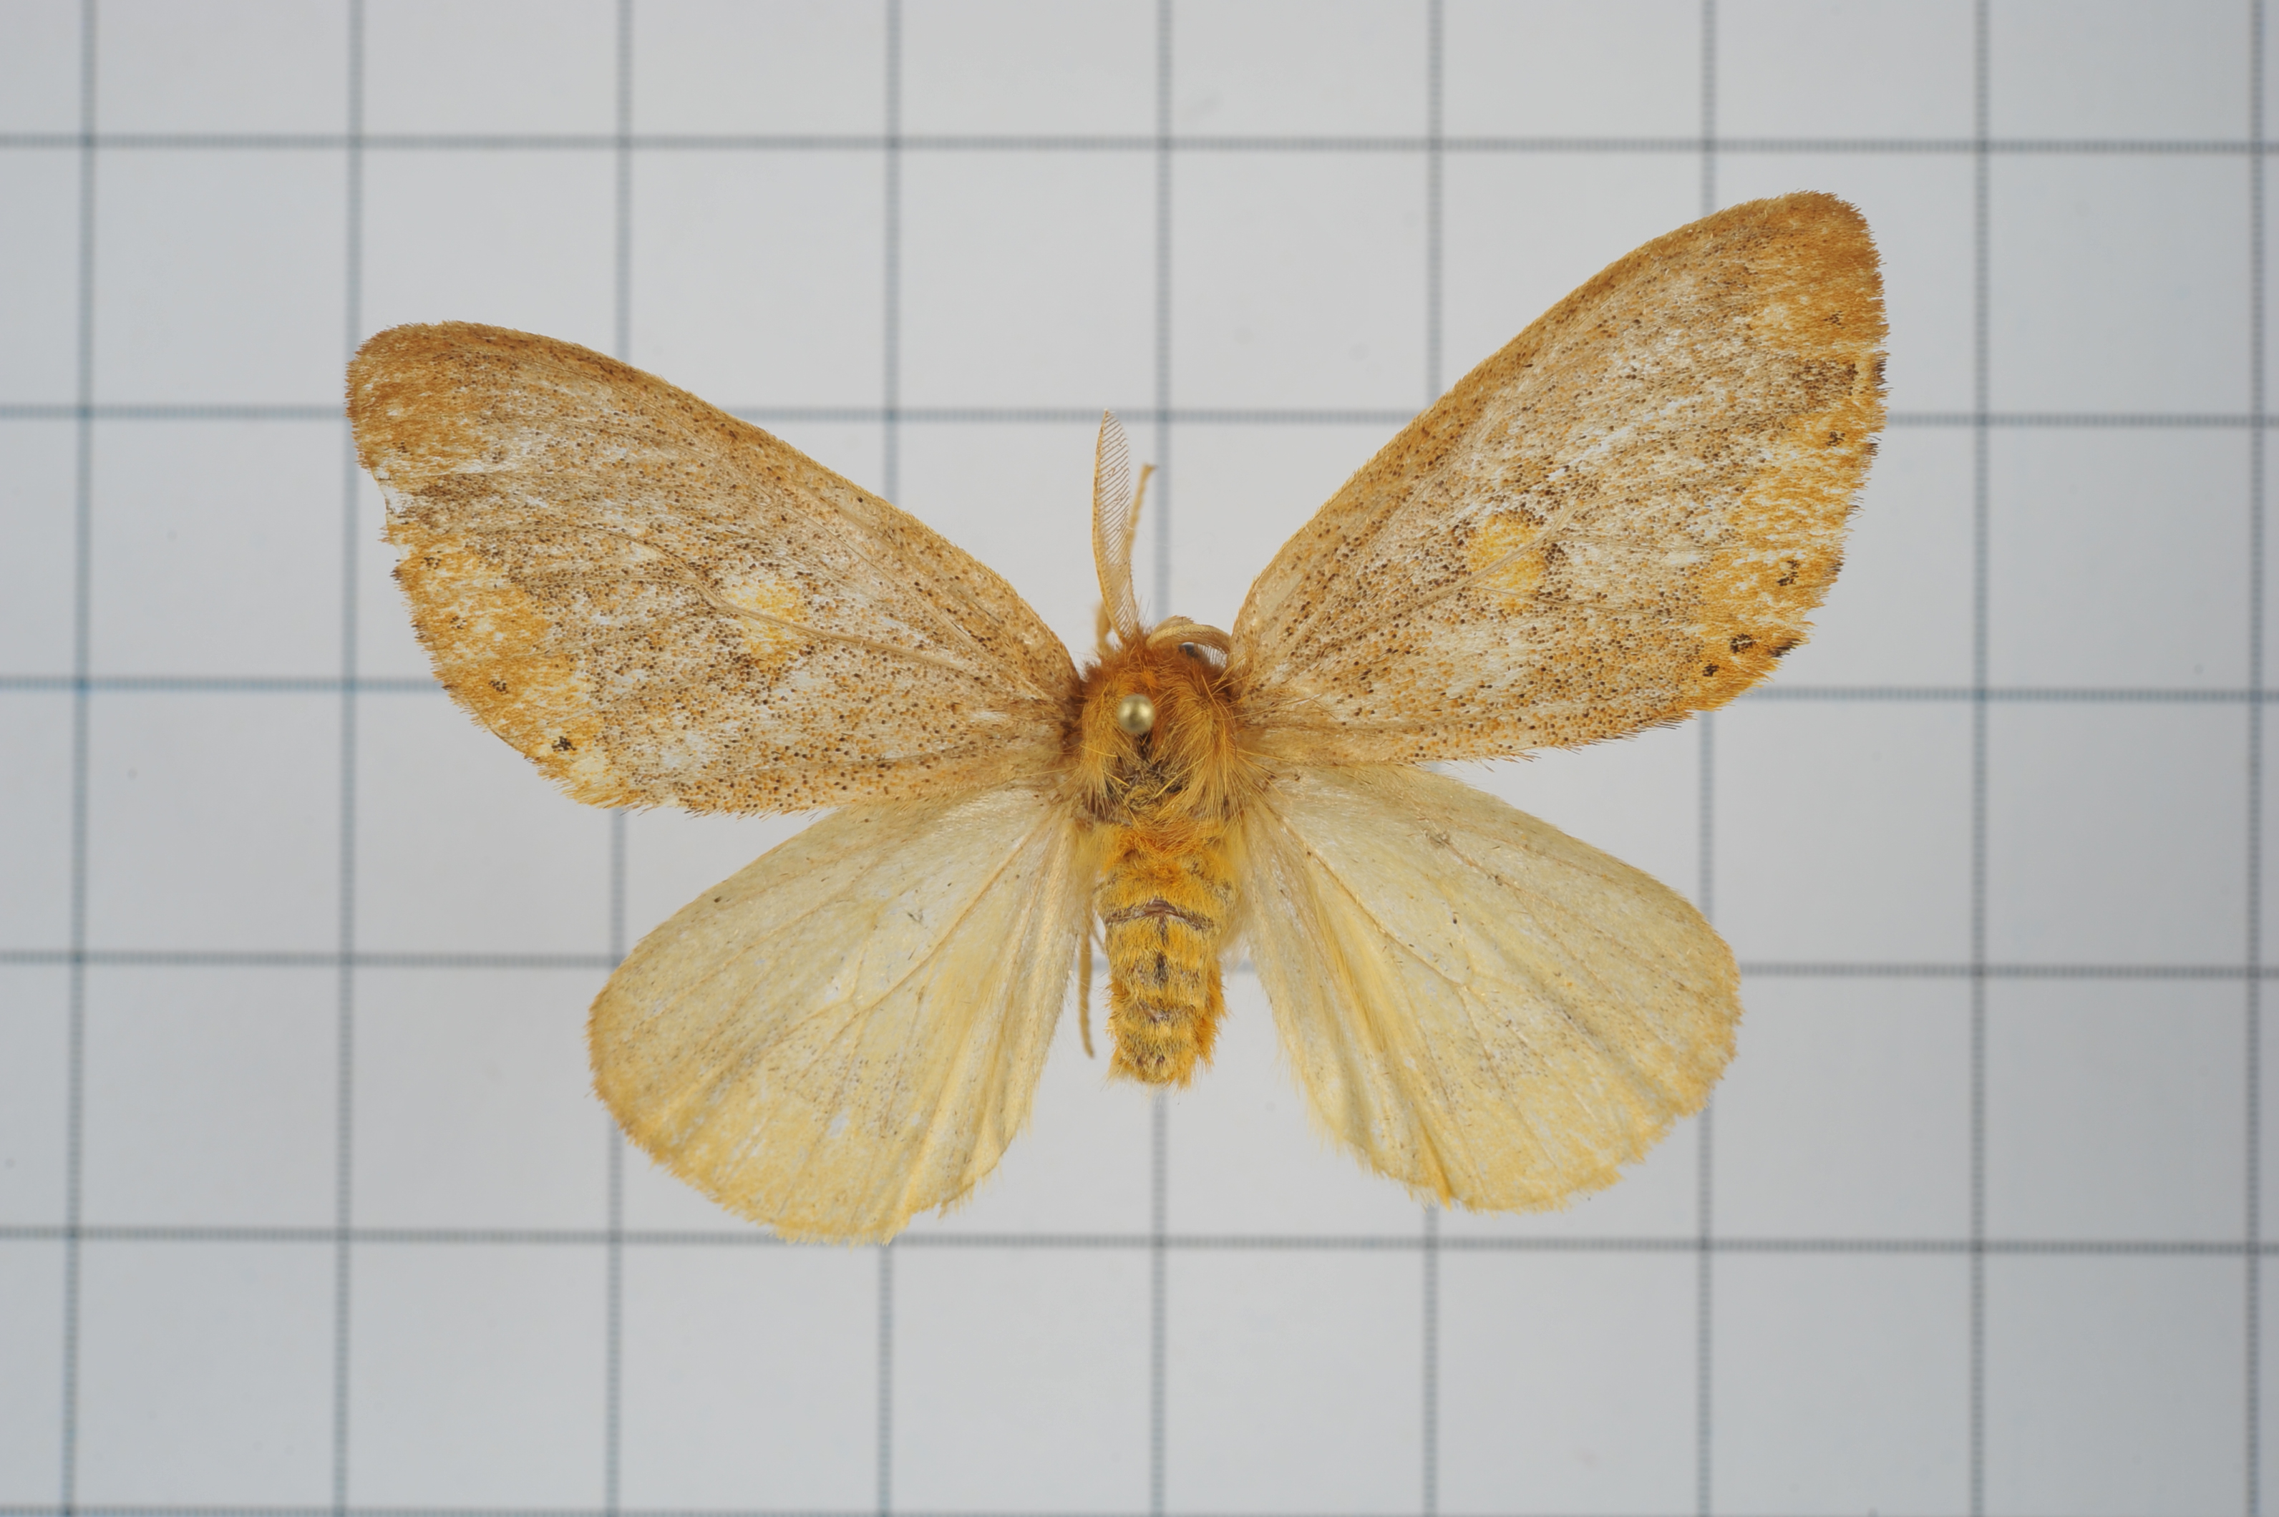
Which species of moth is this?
Nygmia marginata insulata
